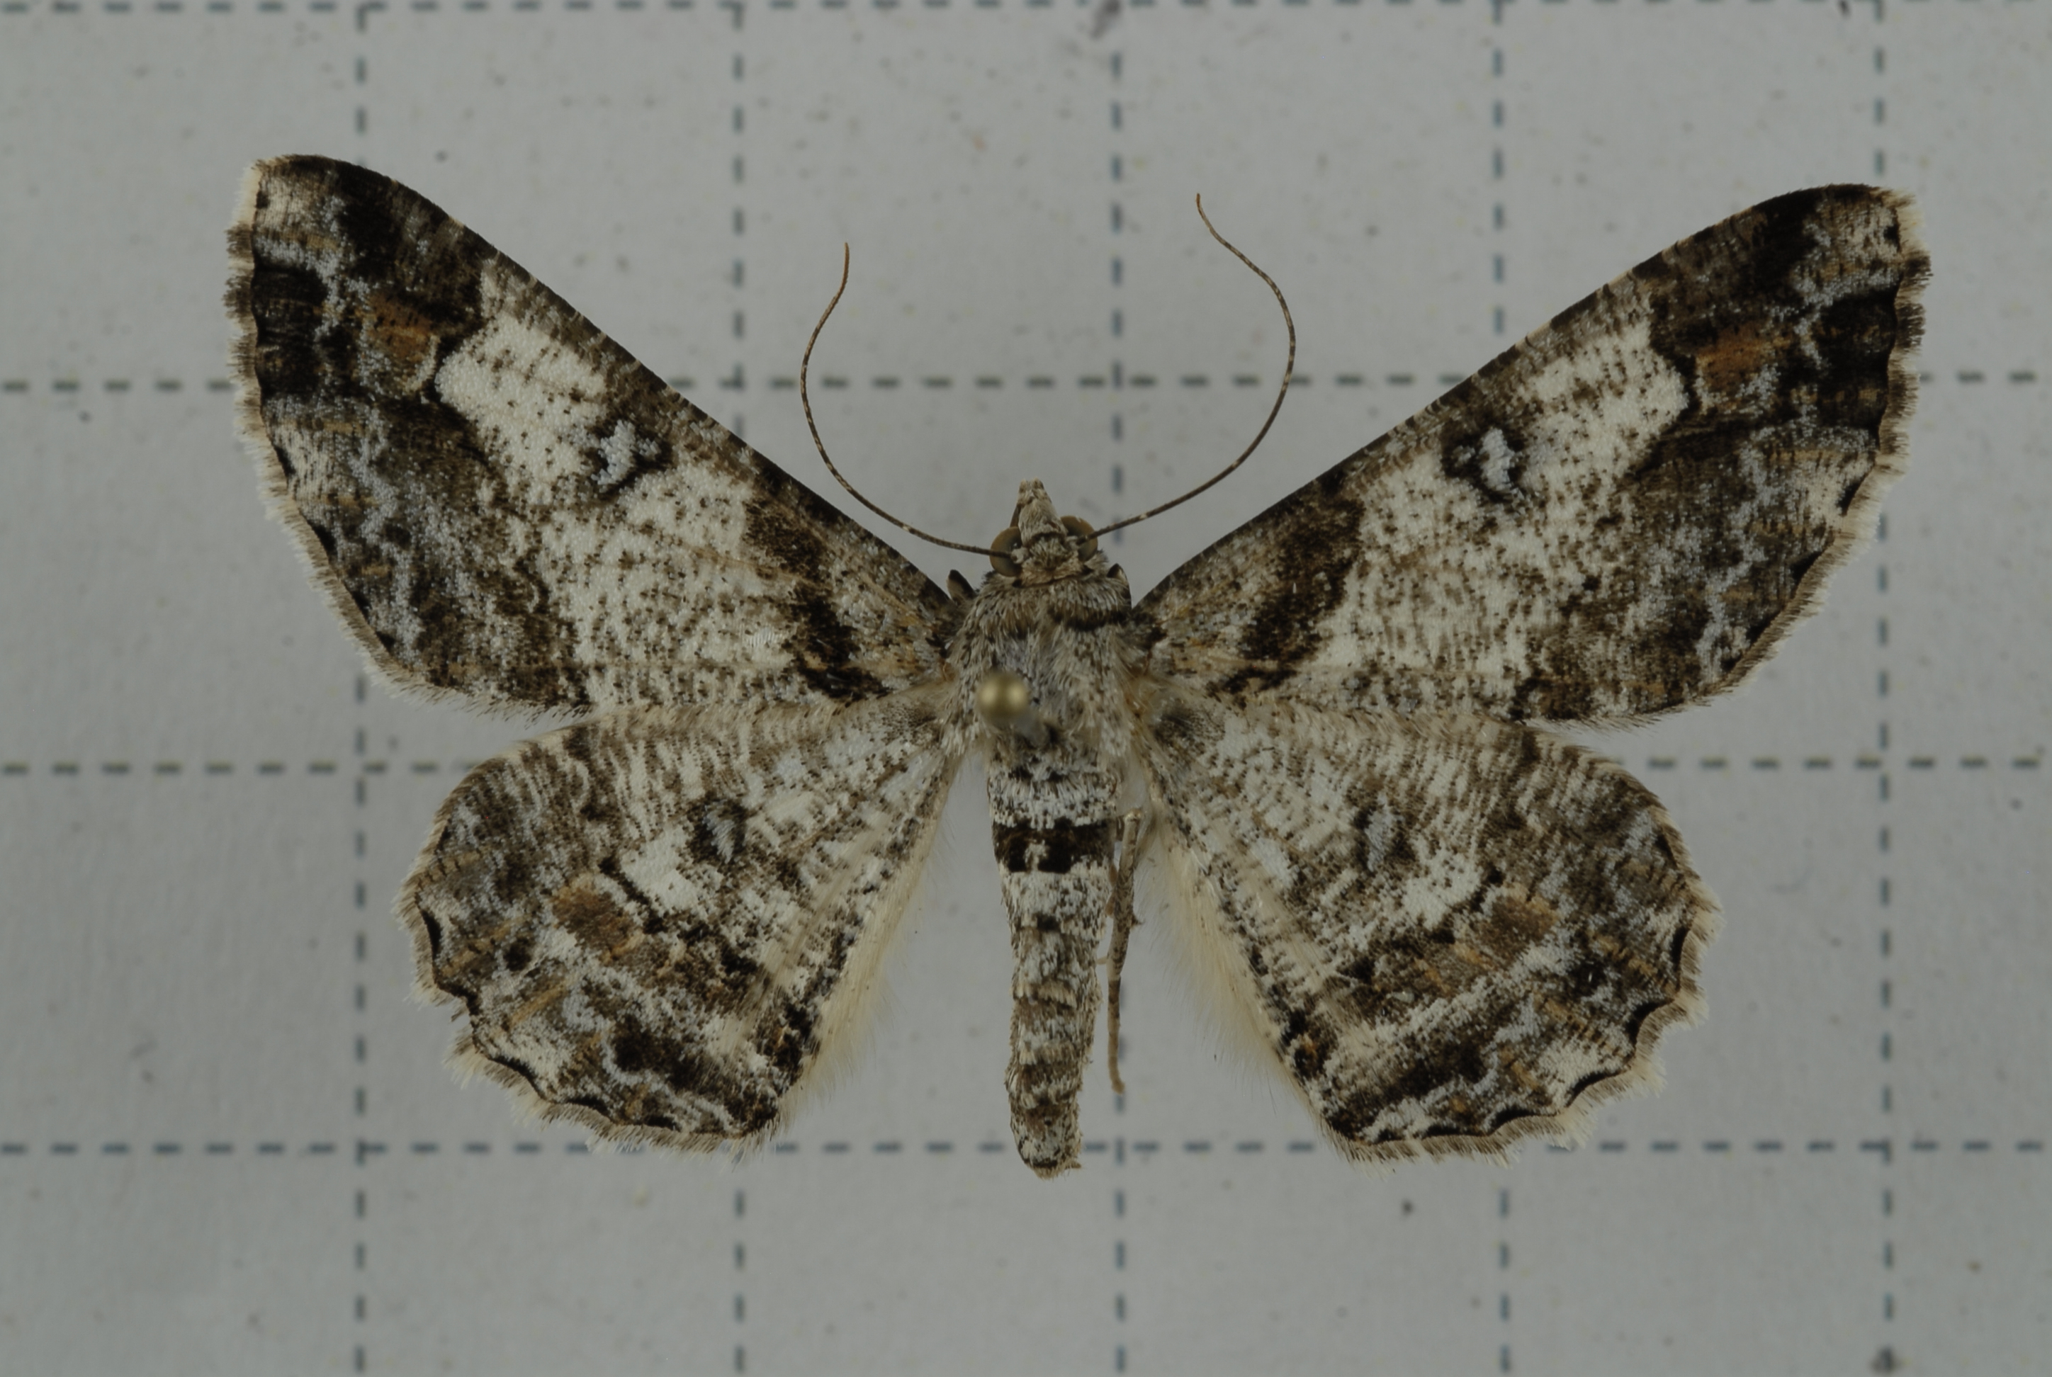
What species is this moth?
Cleora fraterna
